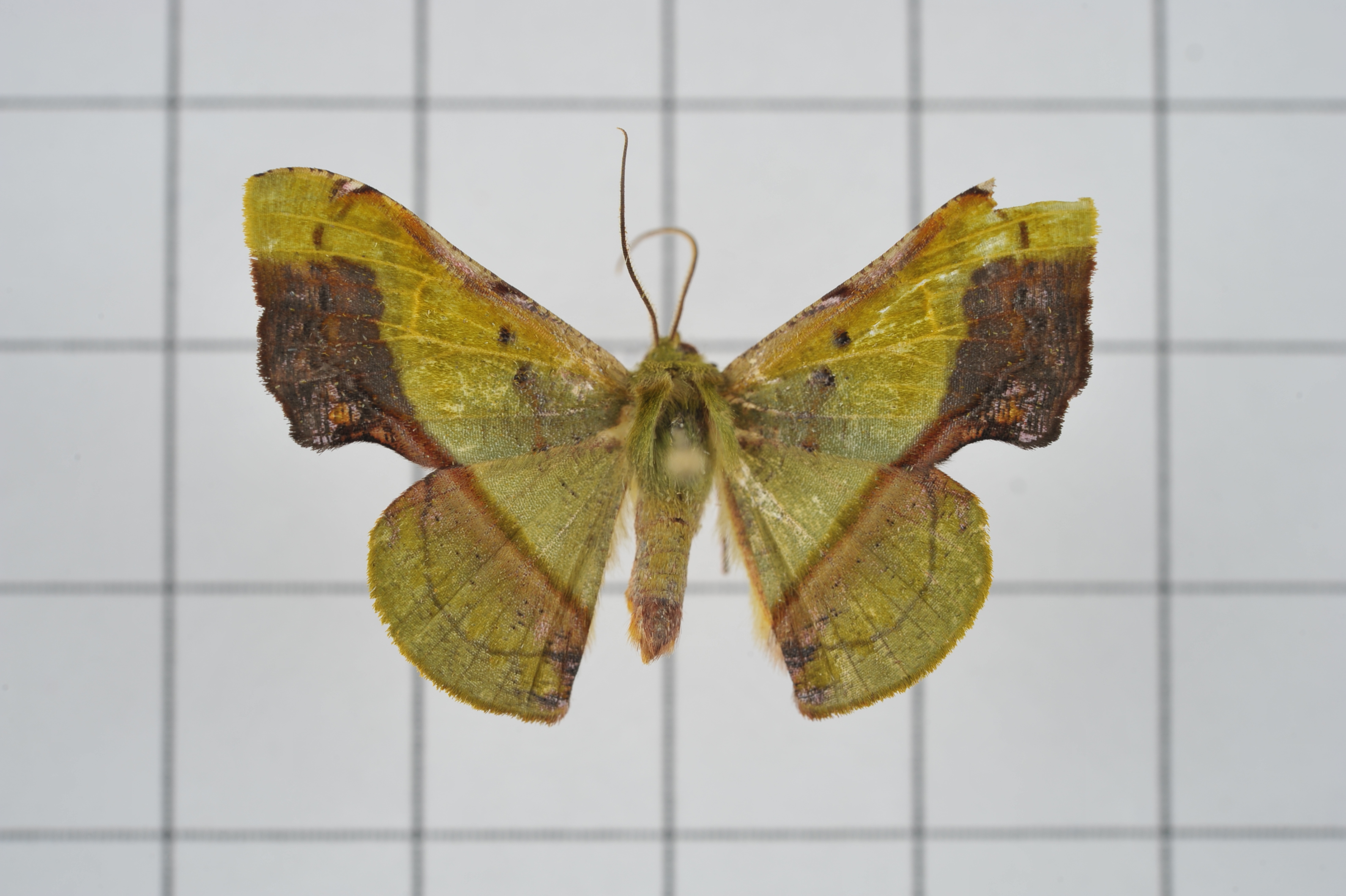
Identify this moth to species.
Fascellina plagiata
